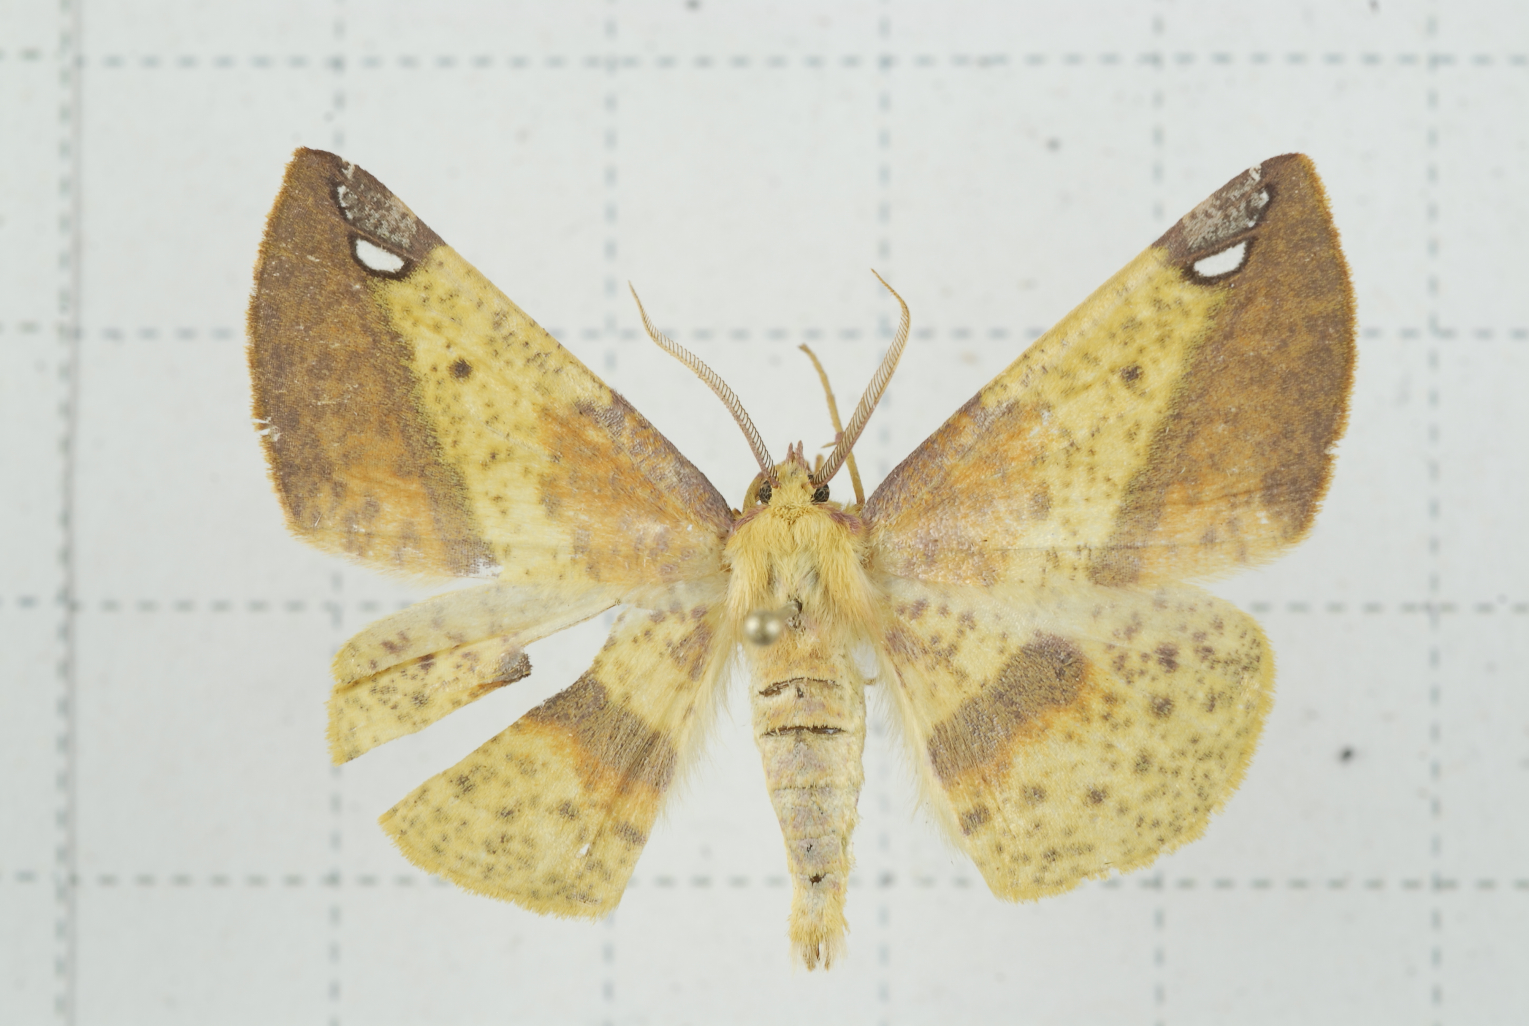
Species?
Pseudomiza aurata
